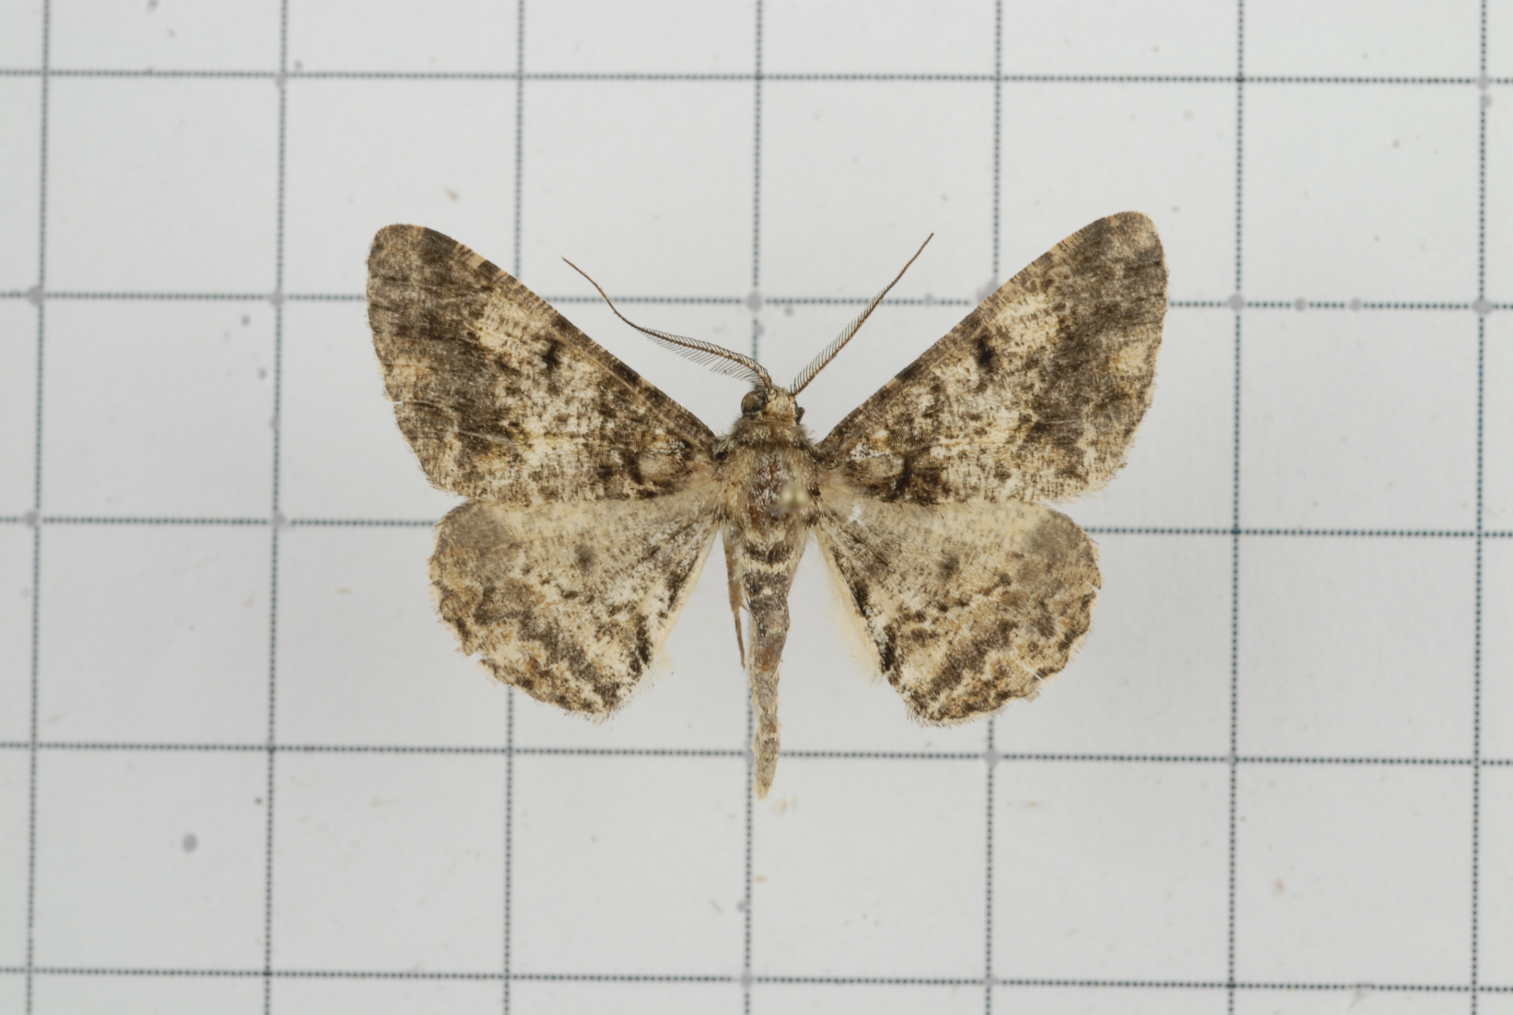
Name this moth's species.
Alcis taiwanovariegata
